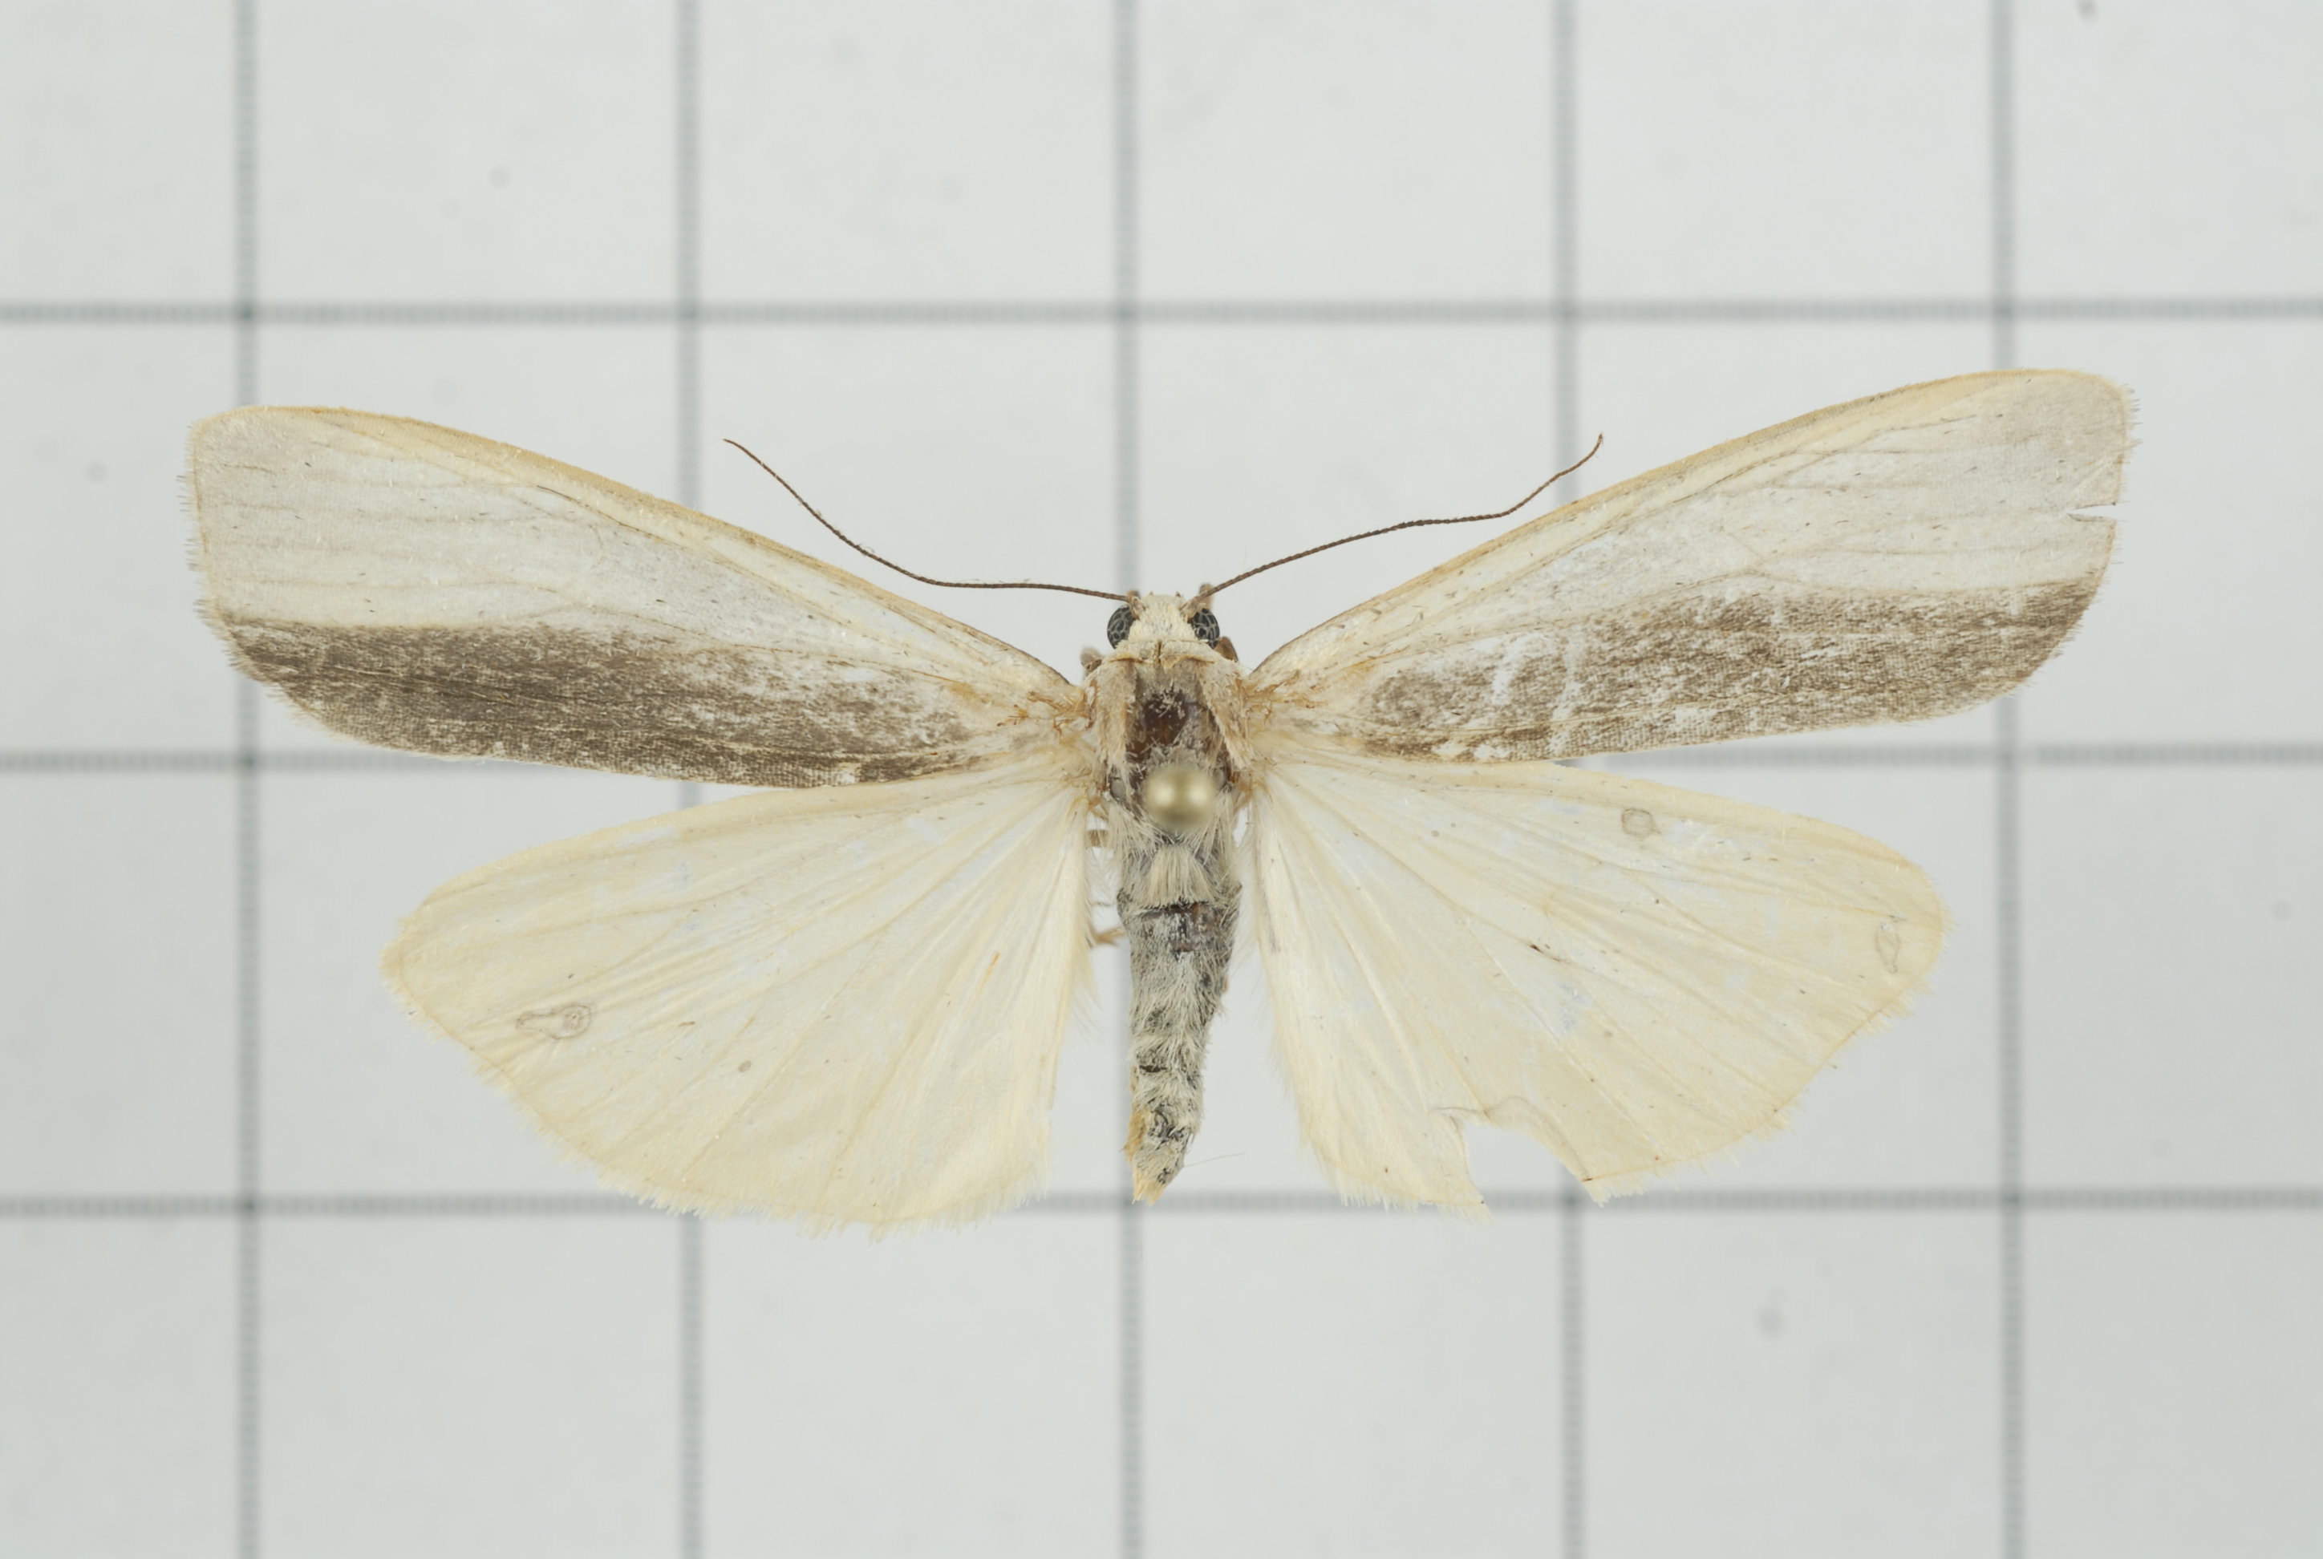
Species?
Hesudra divisa
